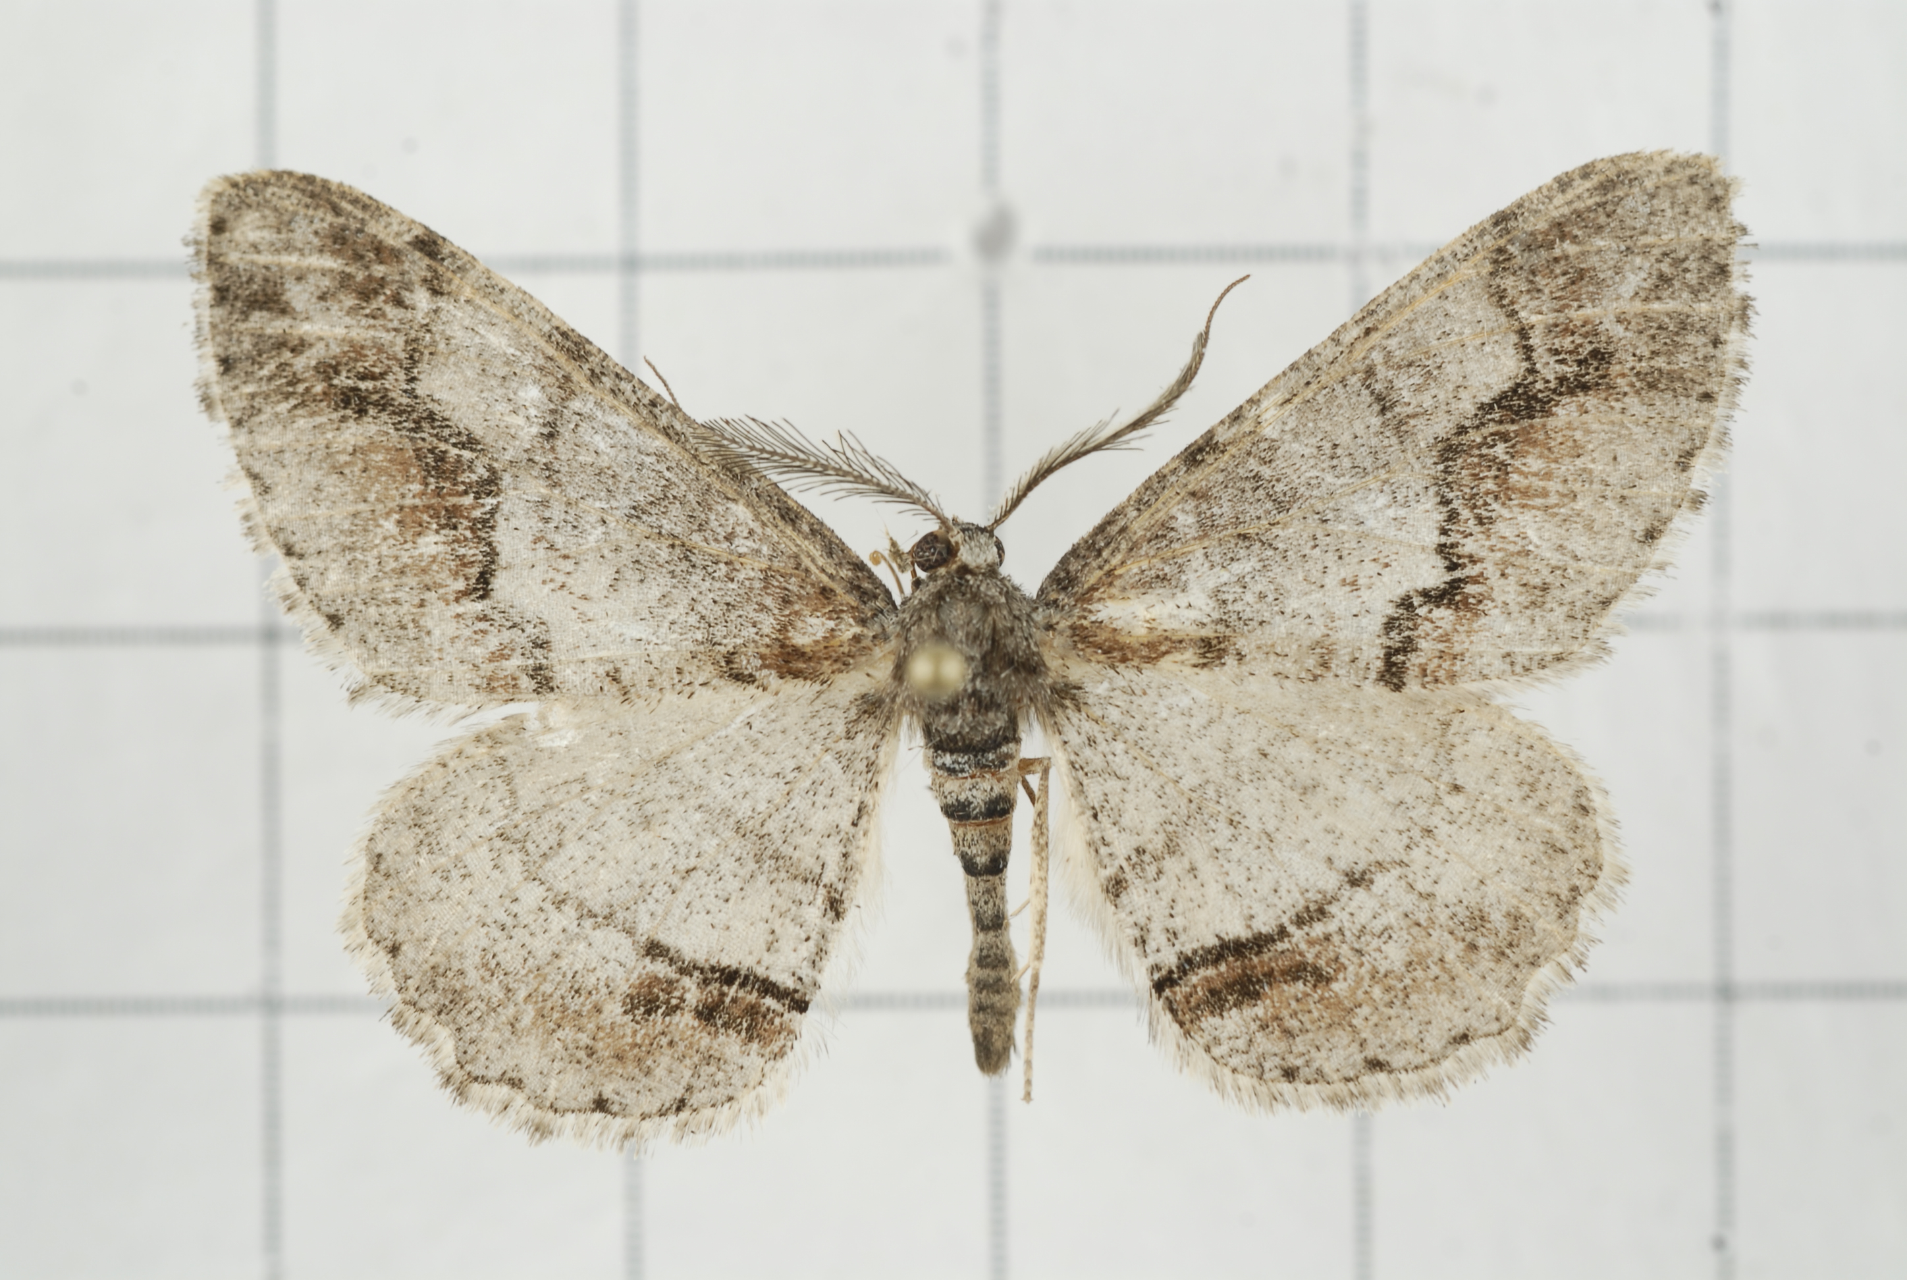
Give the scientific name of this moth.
Rikiosatoa fucataria
